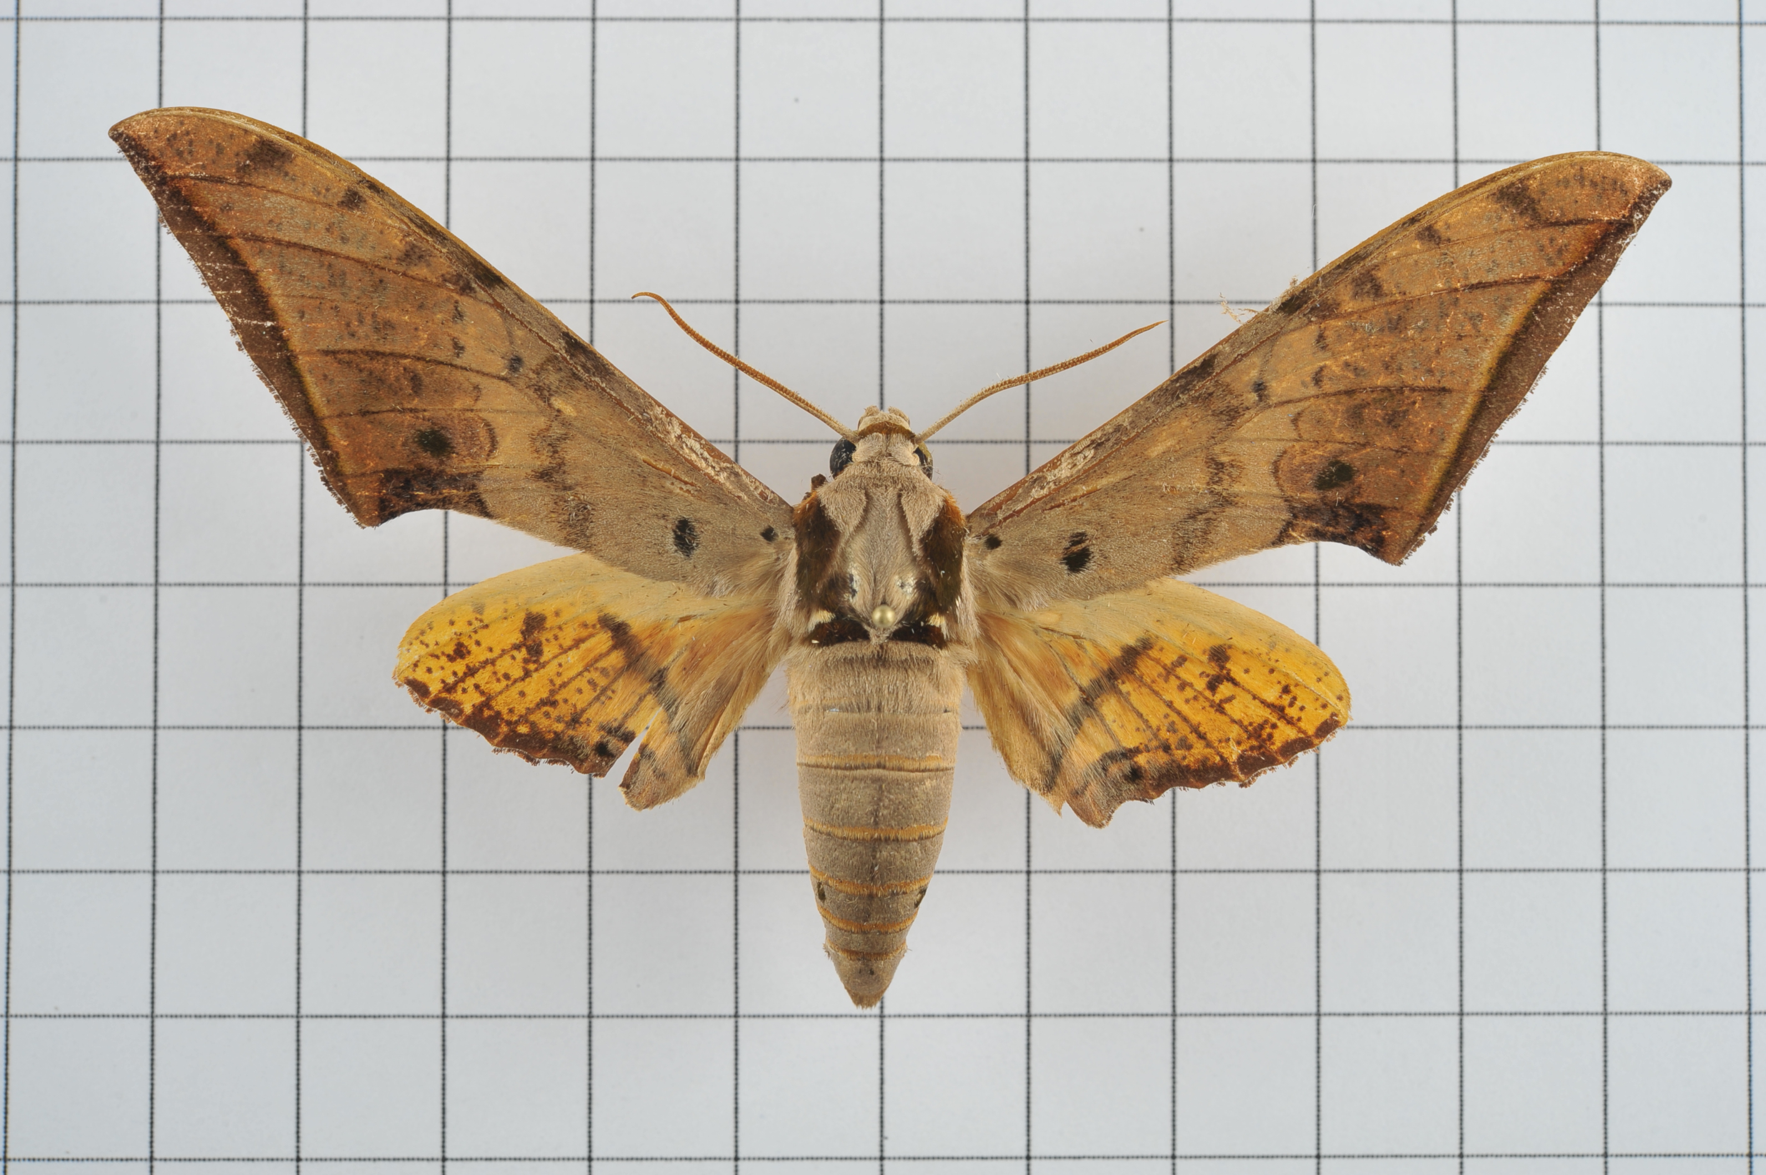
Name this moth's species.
Ambulyx sericeipennis
